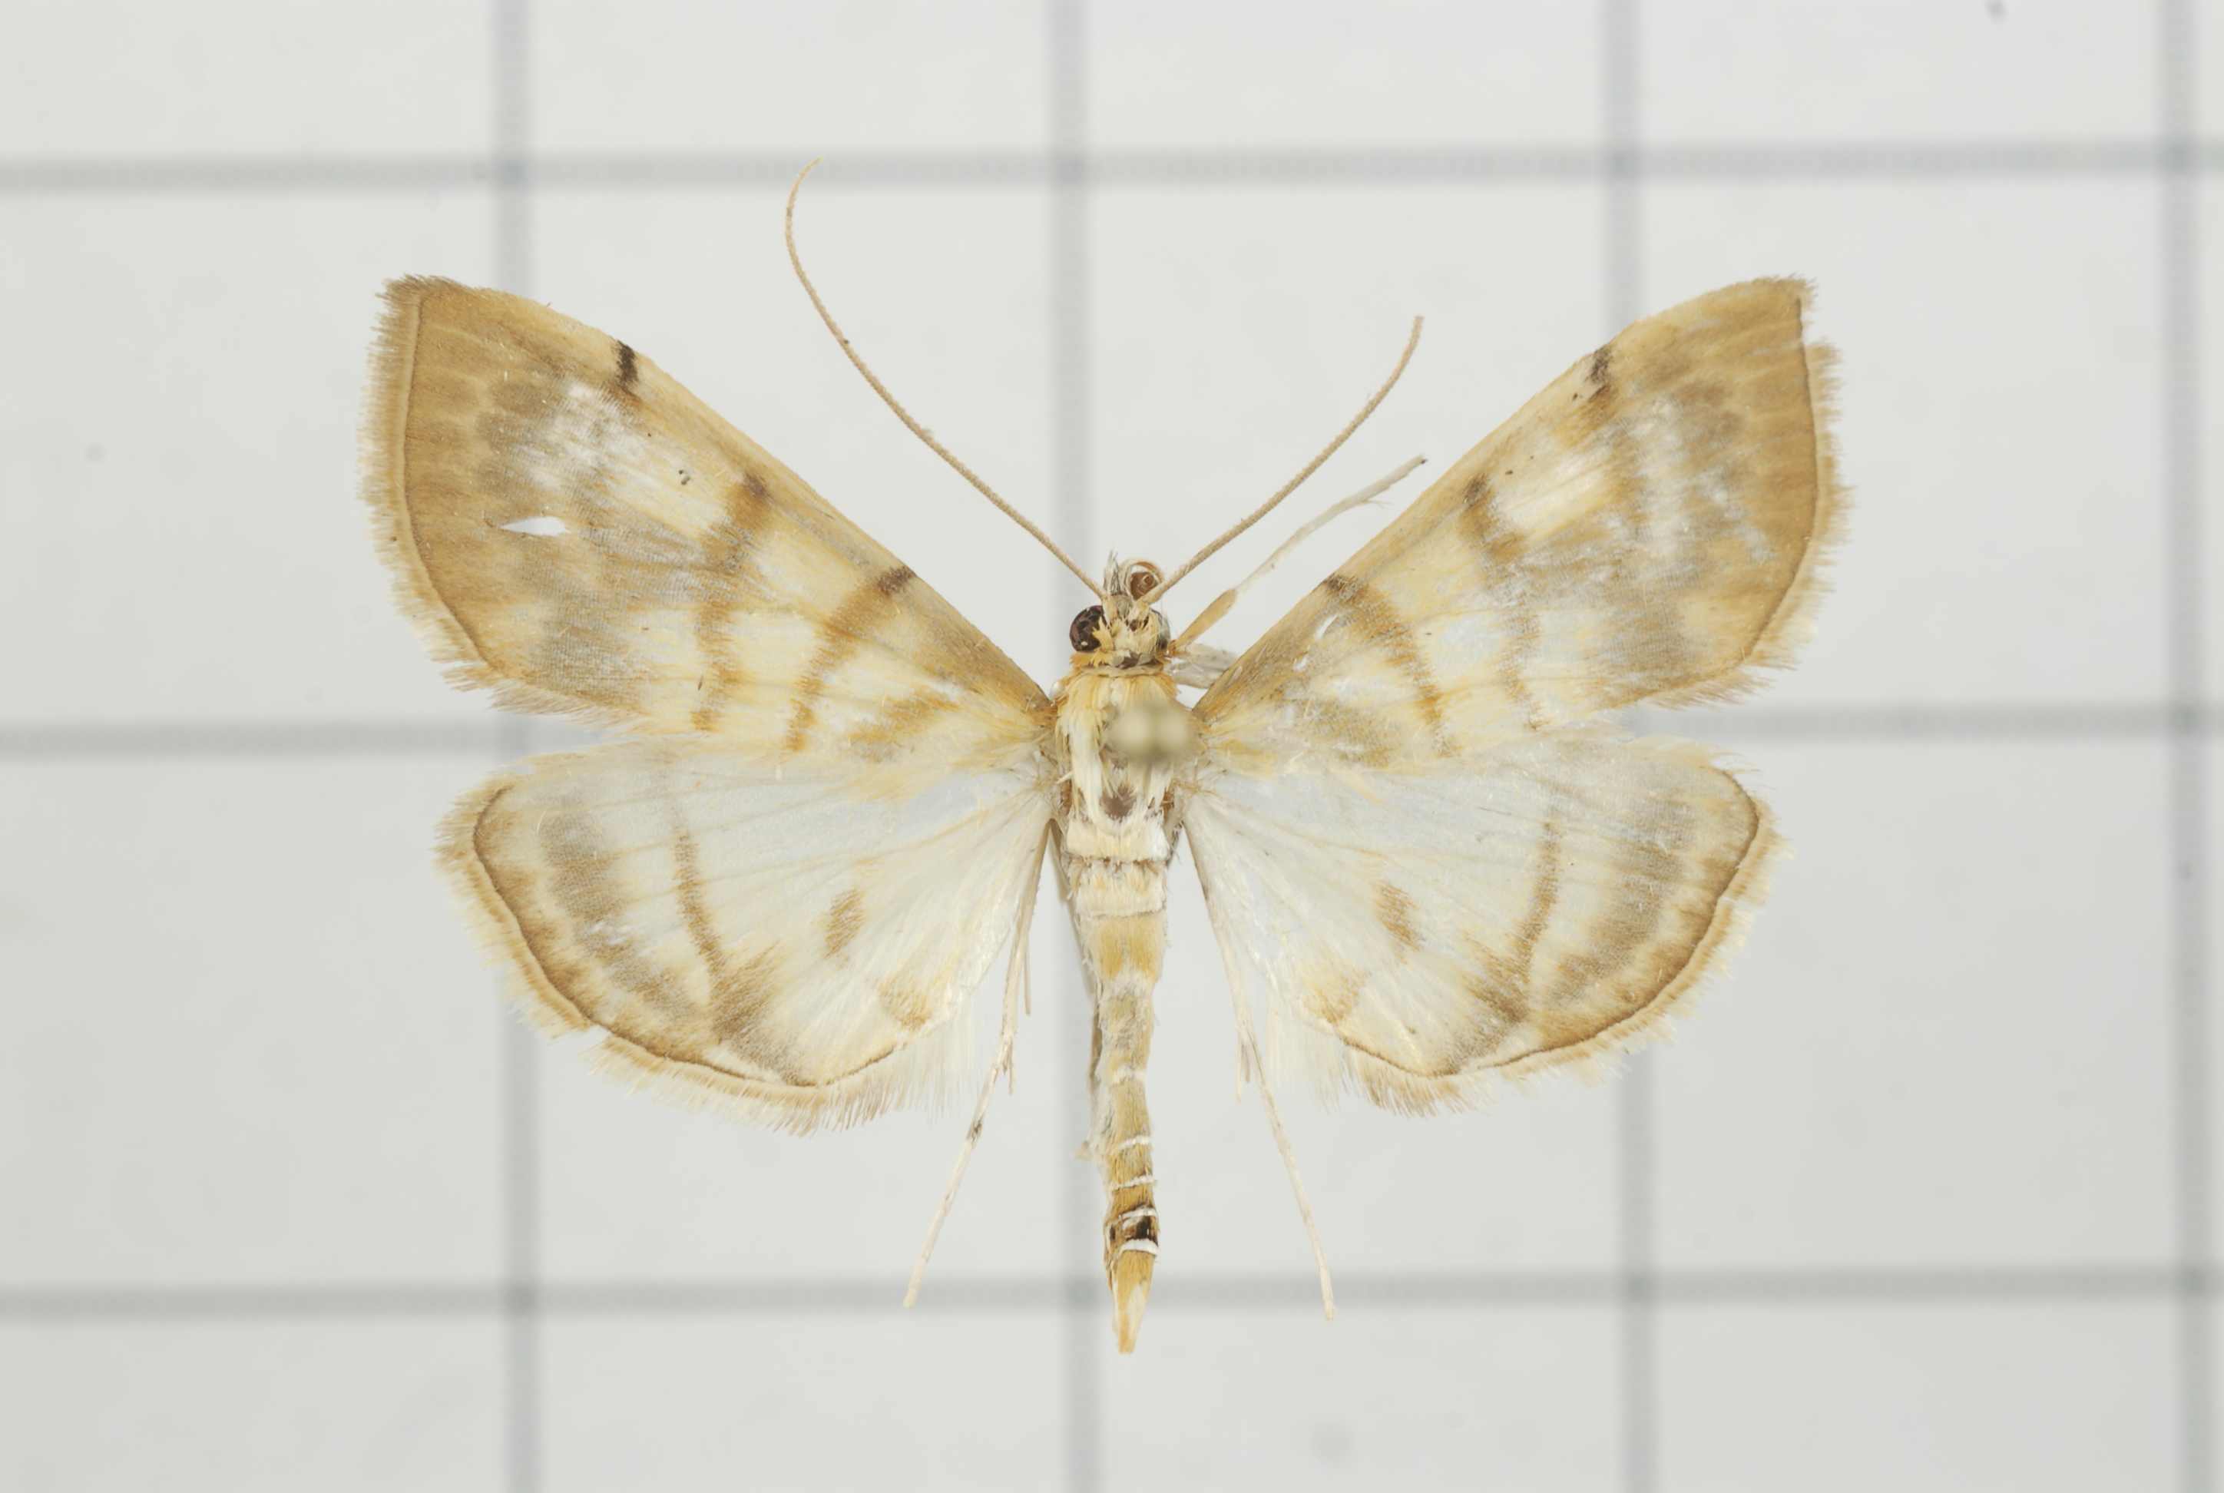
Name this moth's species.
Pagyda nebulosa
